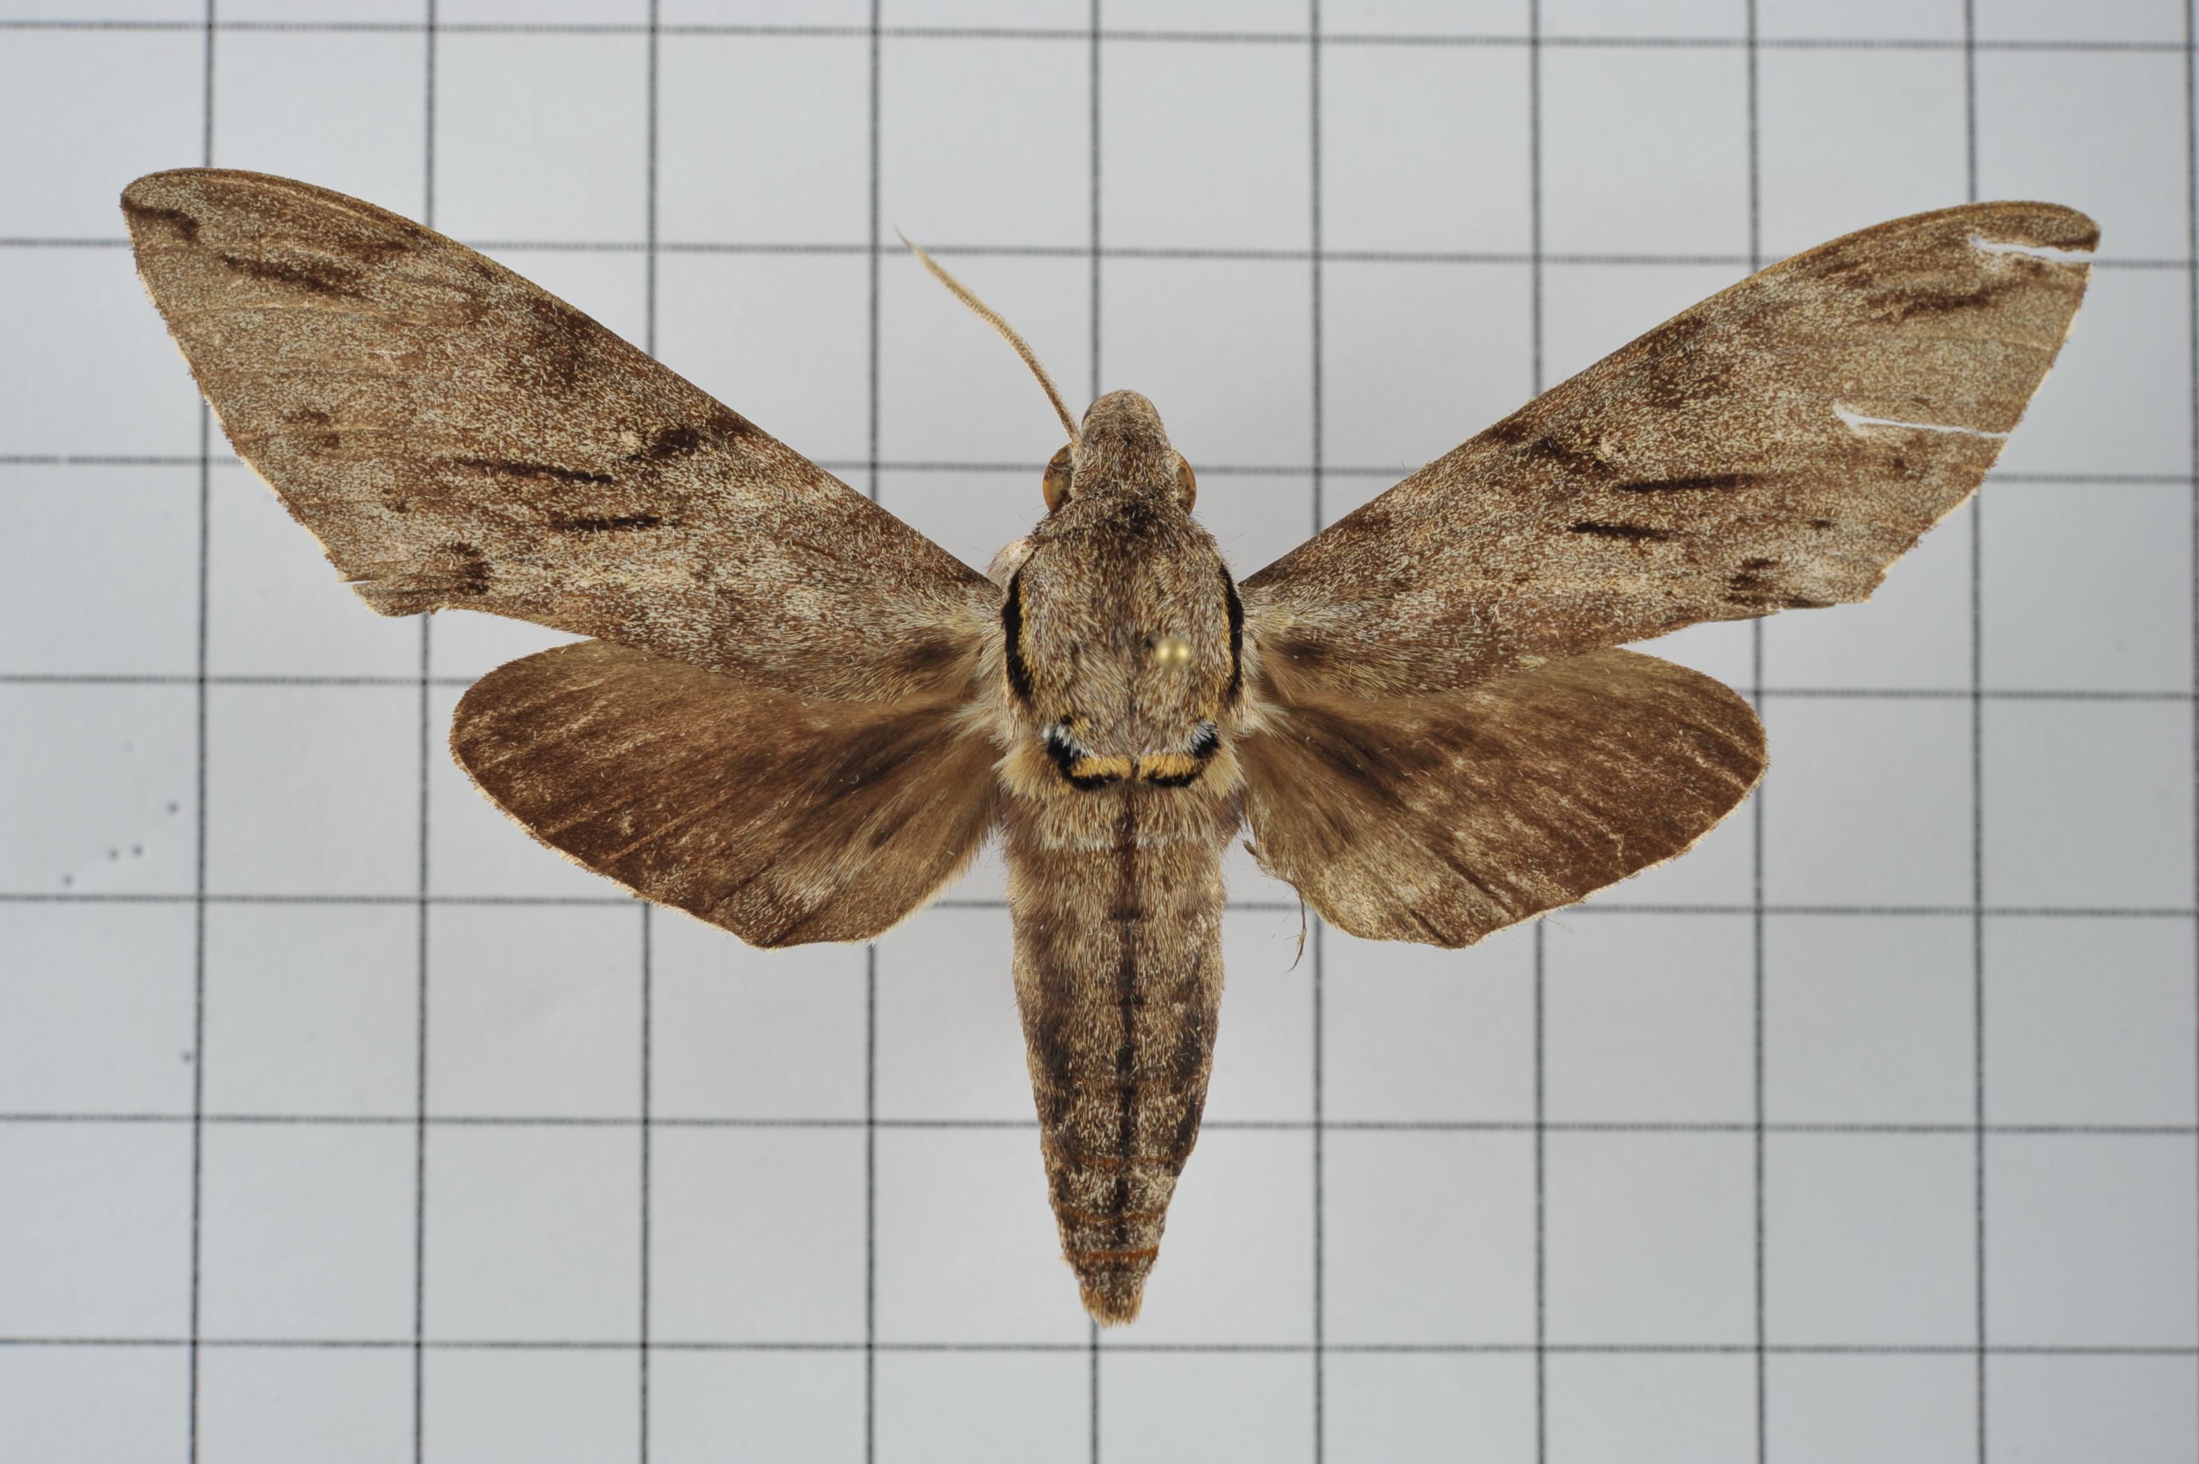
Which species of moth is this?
Psilogramma increta
